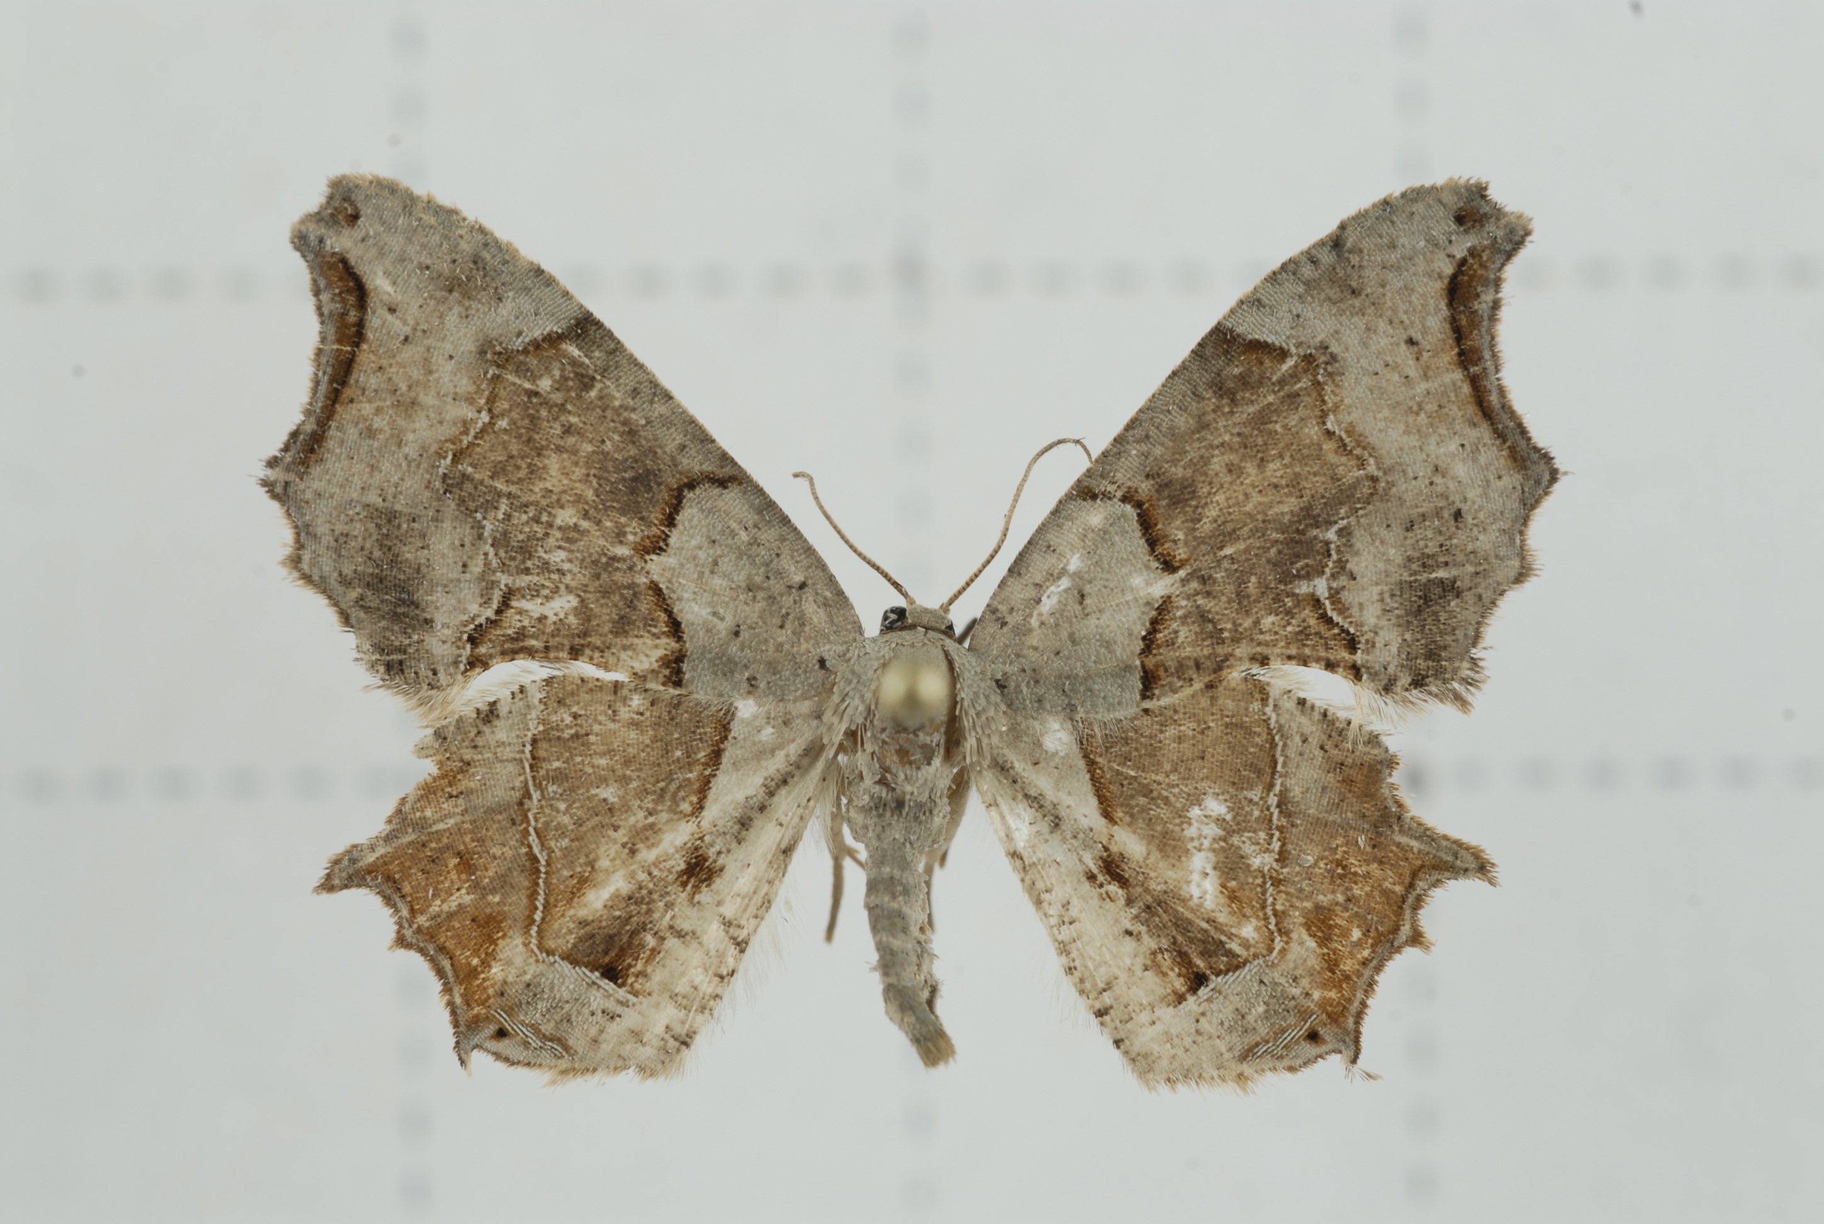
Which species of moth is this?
Pterotosoma castanea castanea
